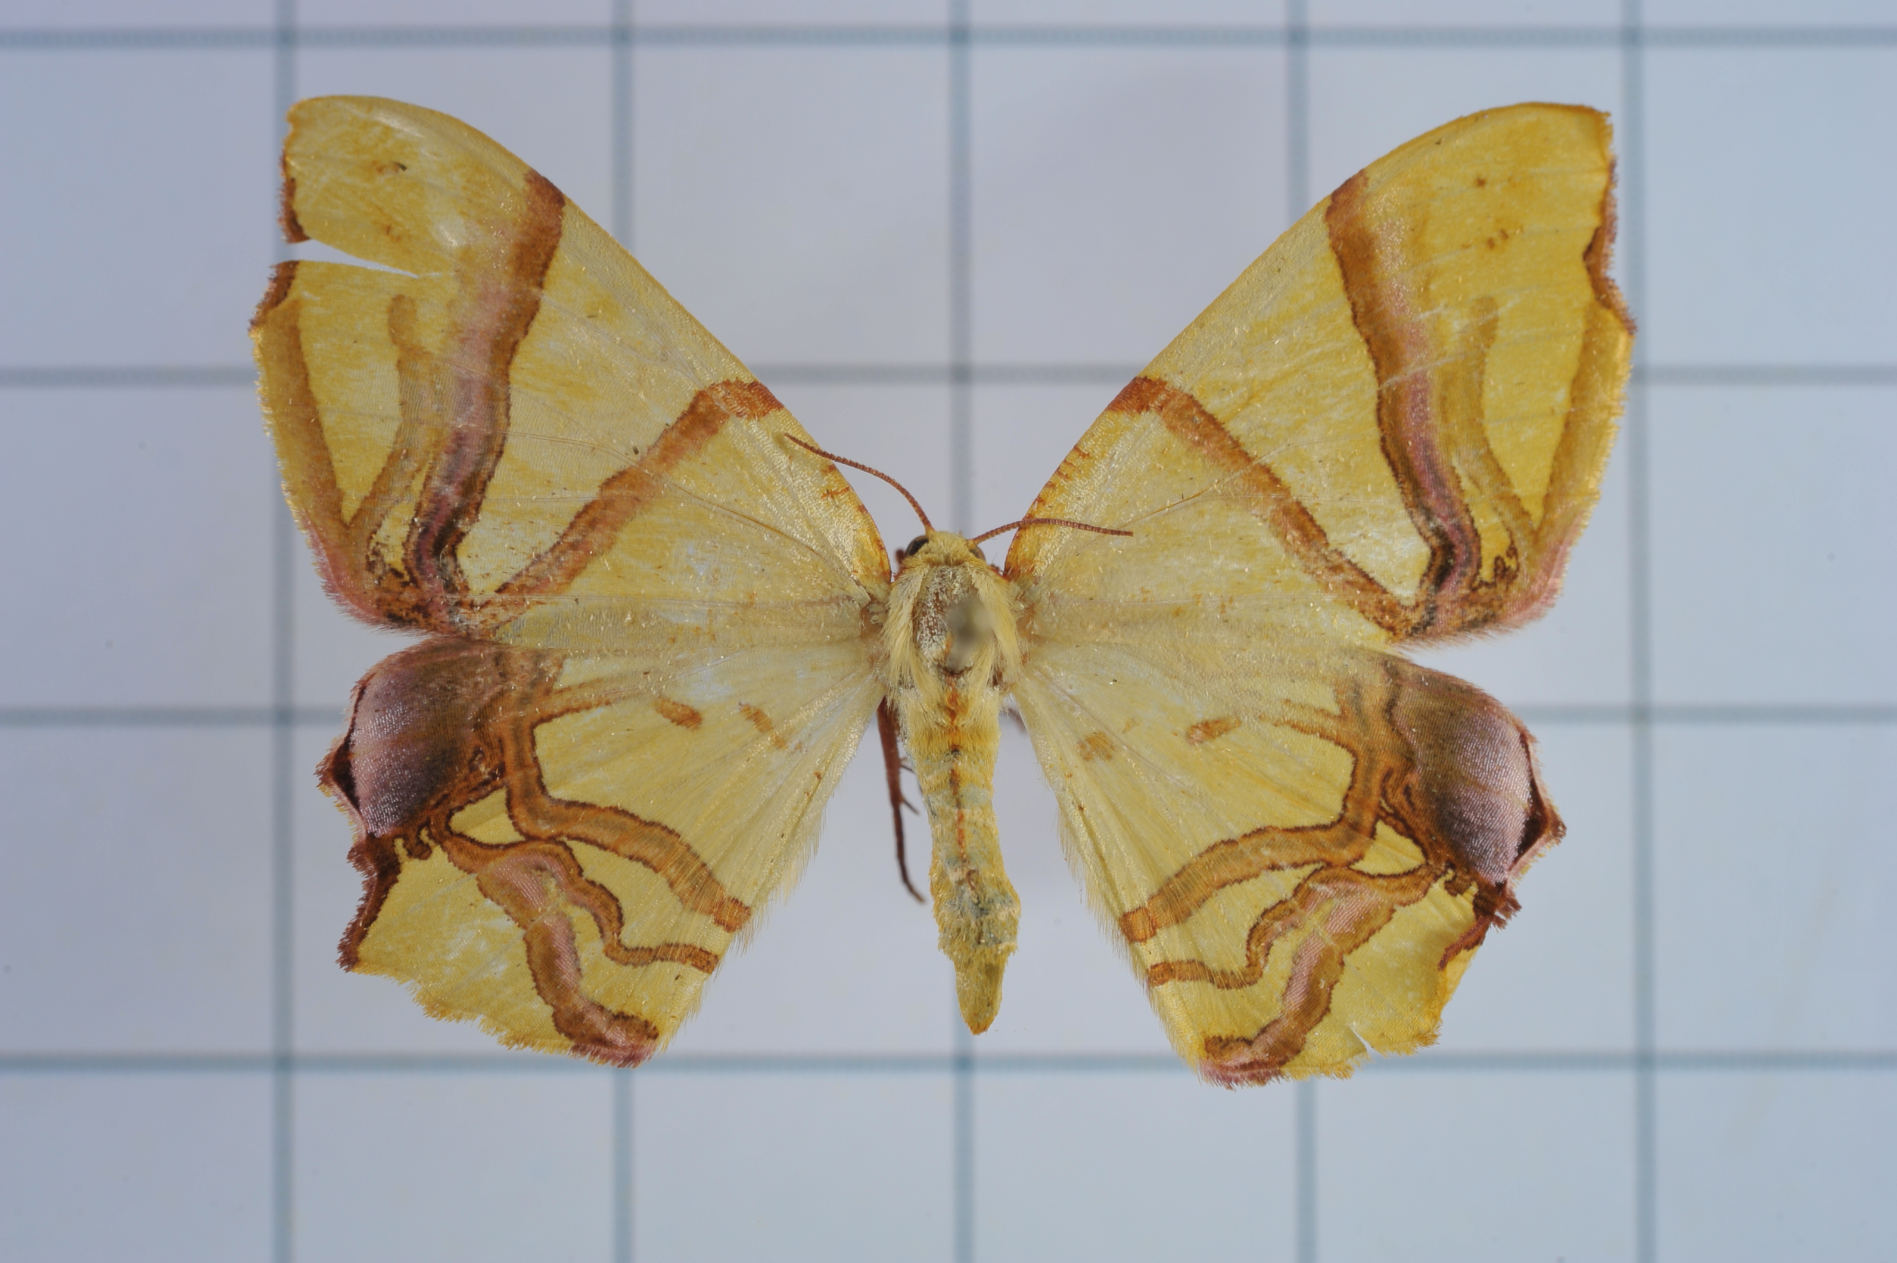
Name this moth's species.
Trotocraspeda divaricata
